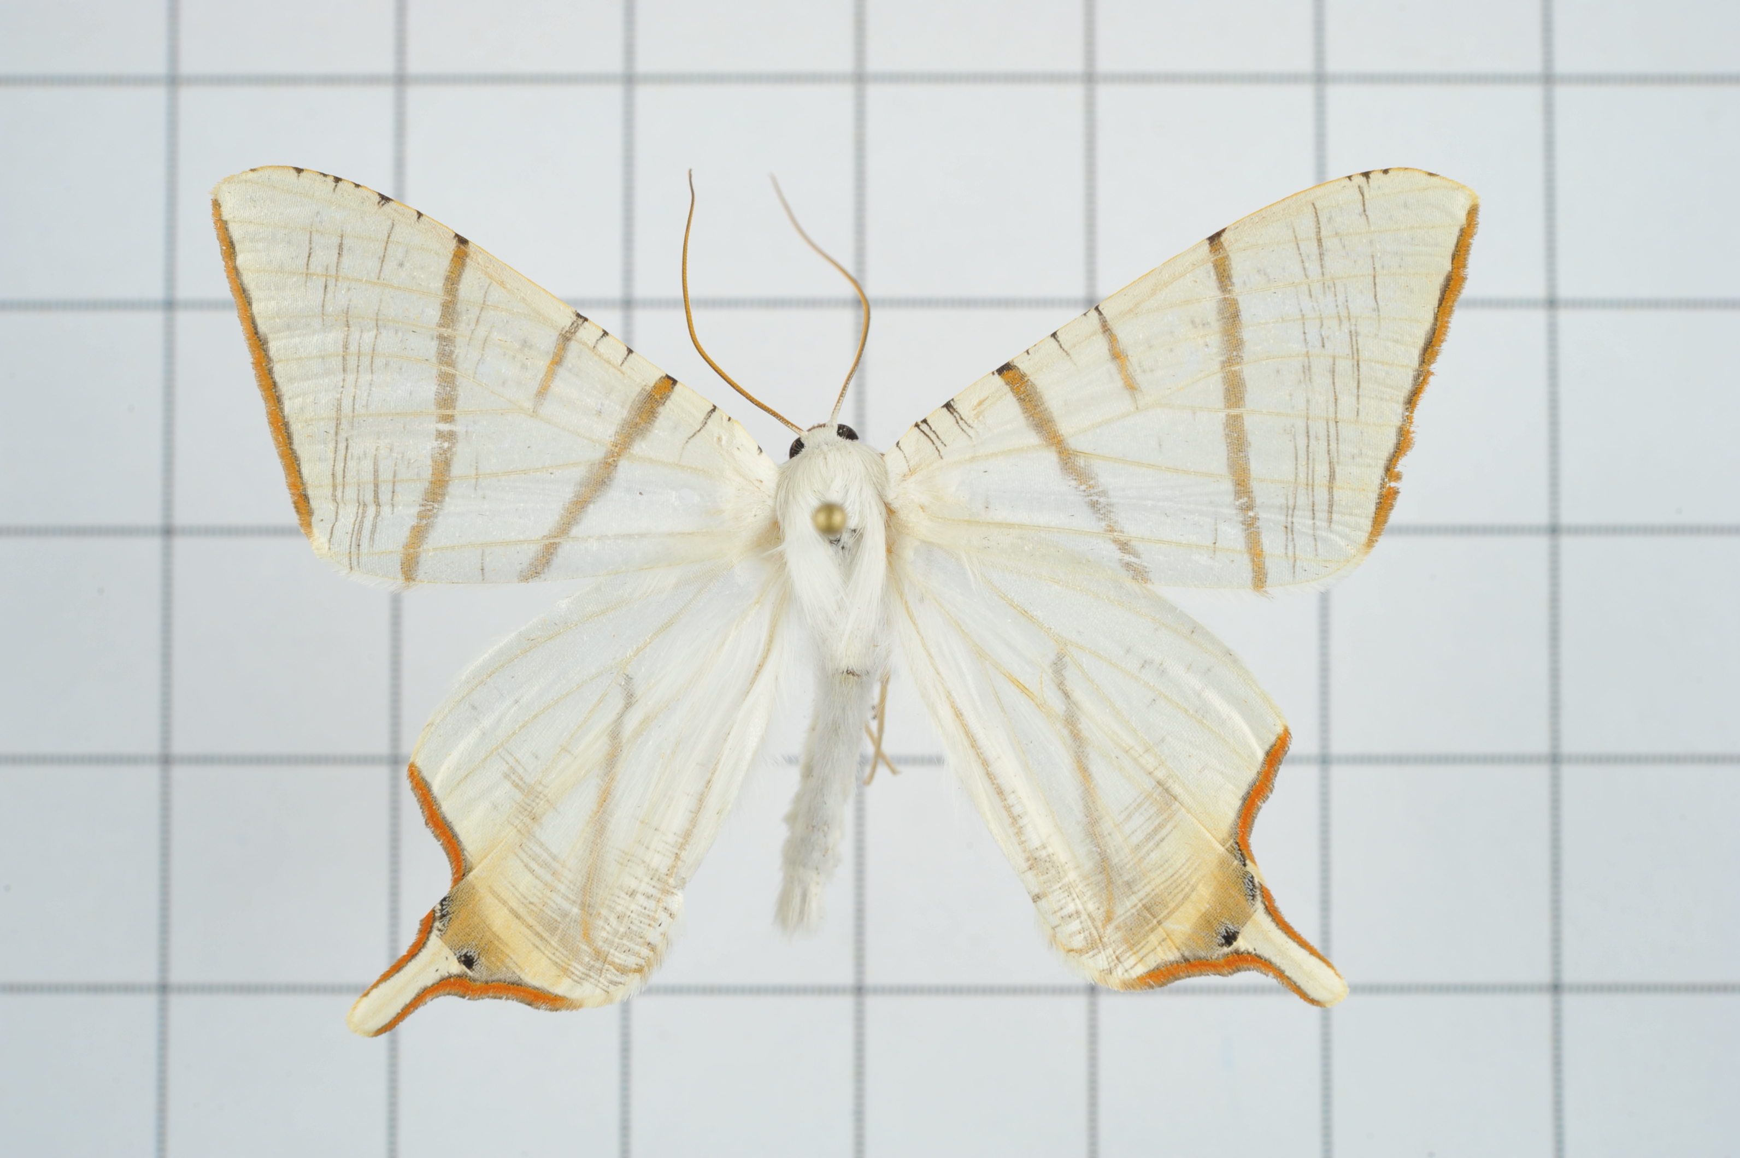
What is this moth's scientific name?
Ourapteryx clara formosana
